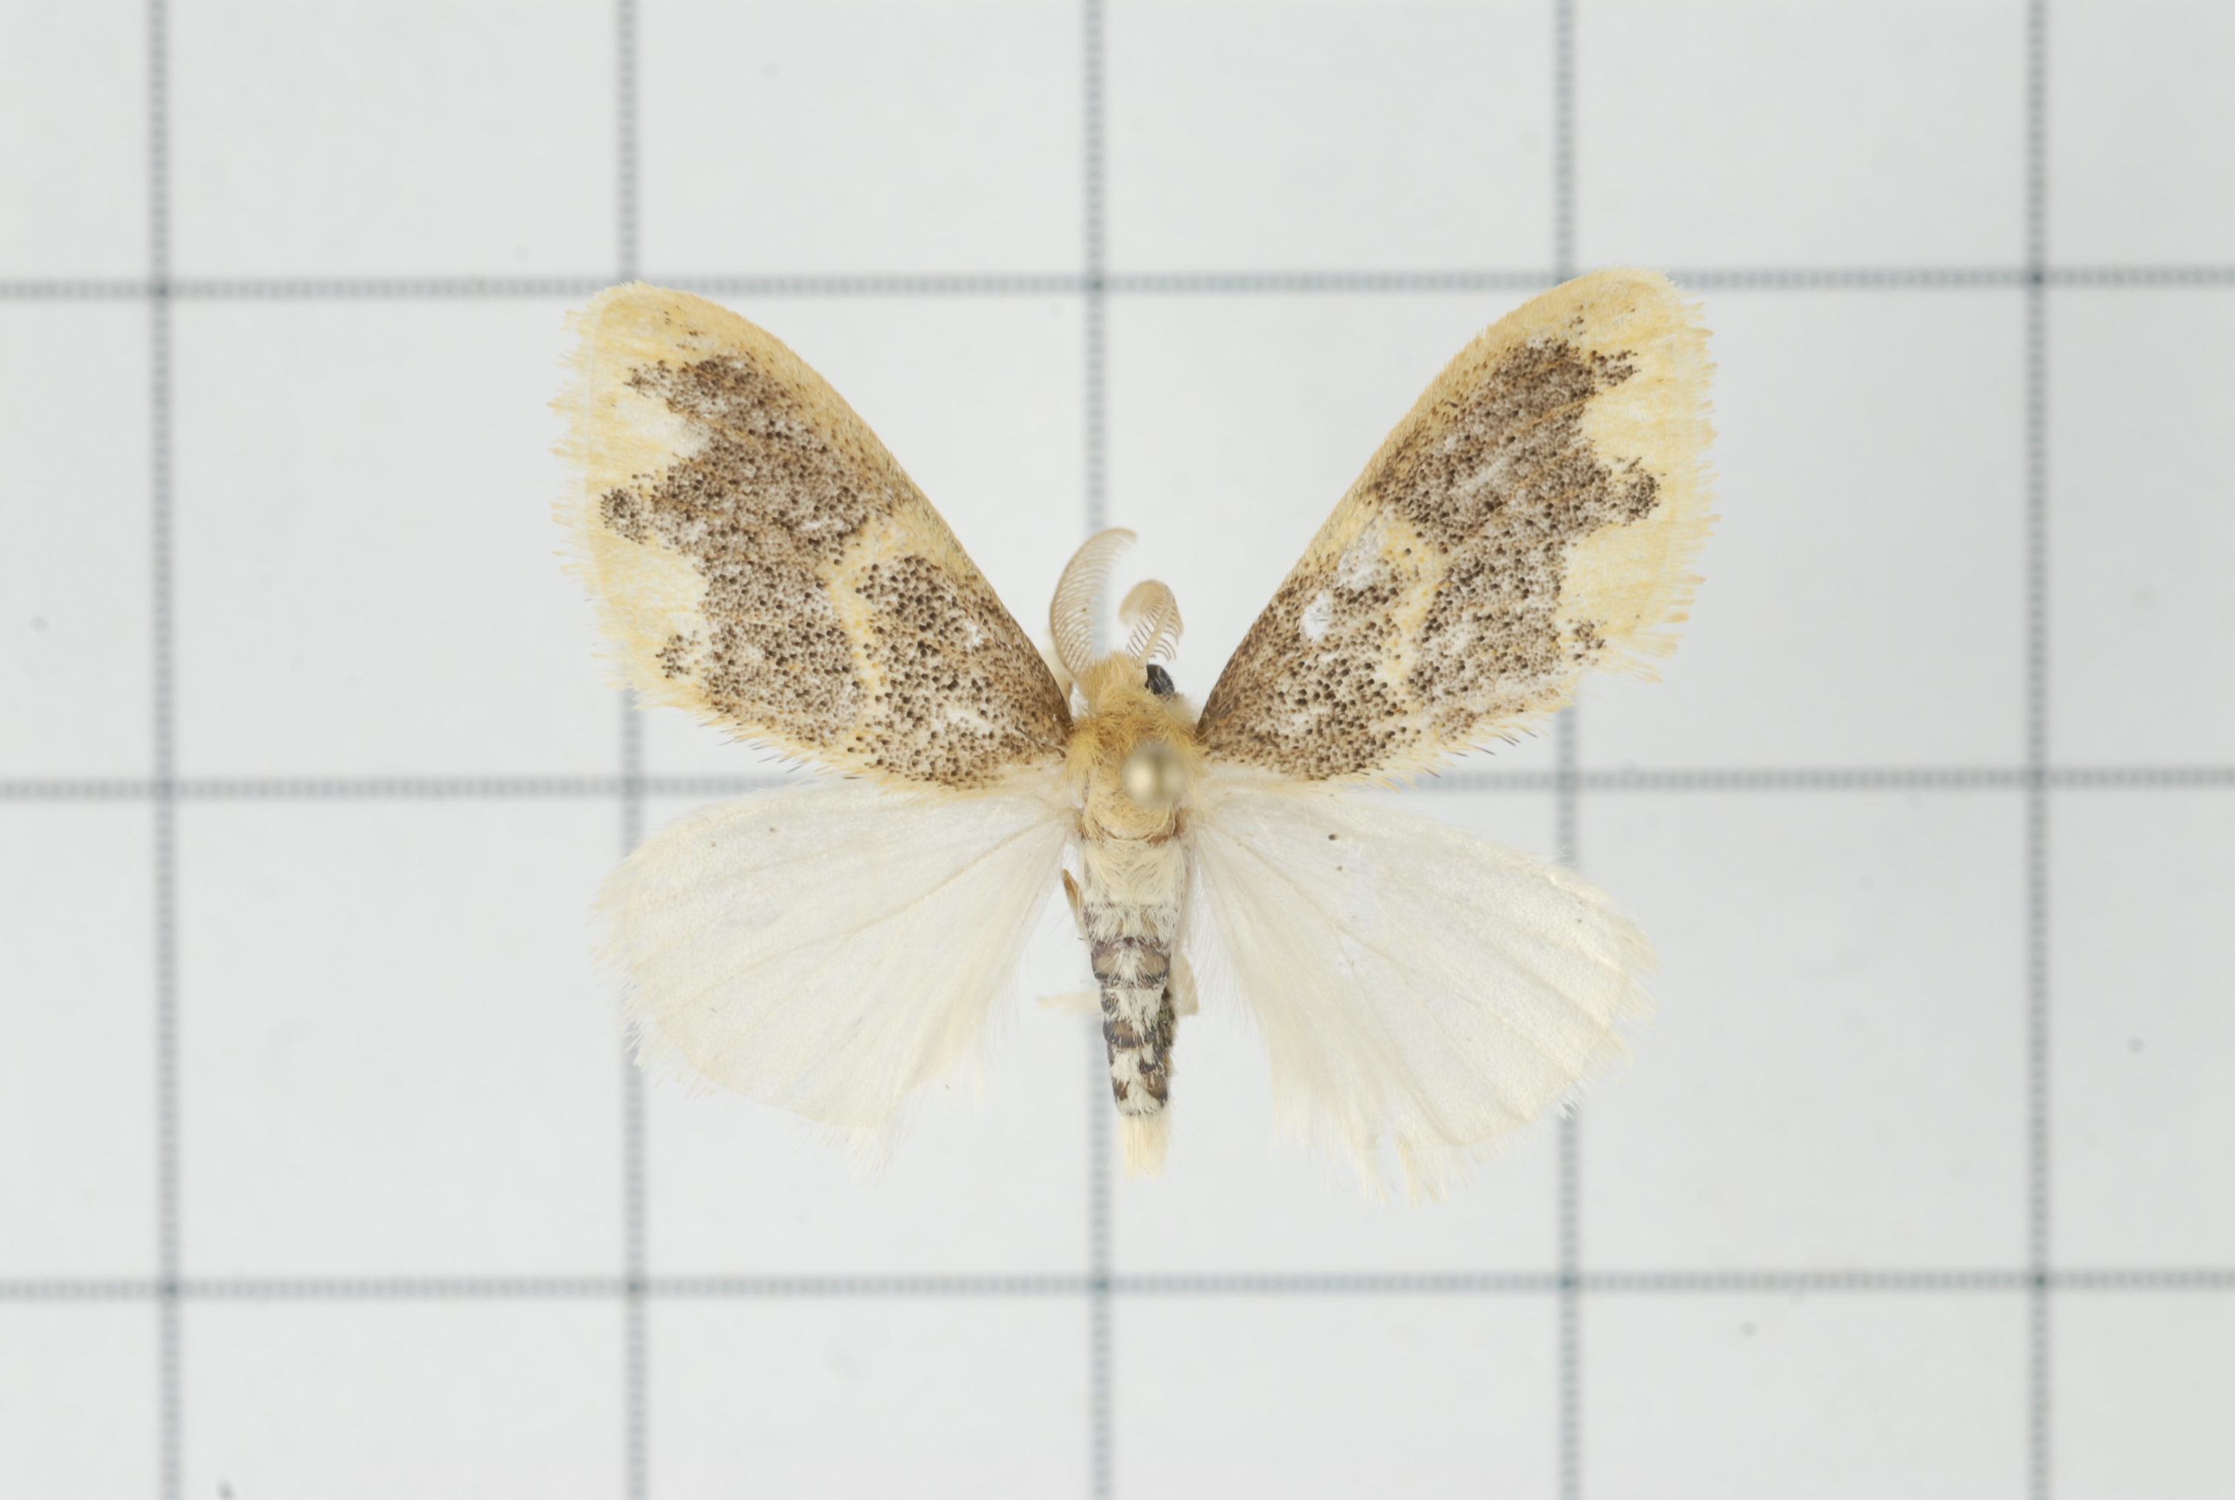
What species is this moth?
Euproctis purpureofasciata
